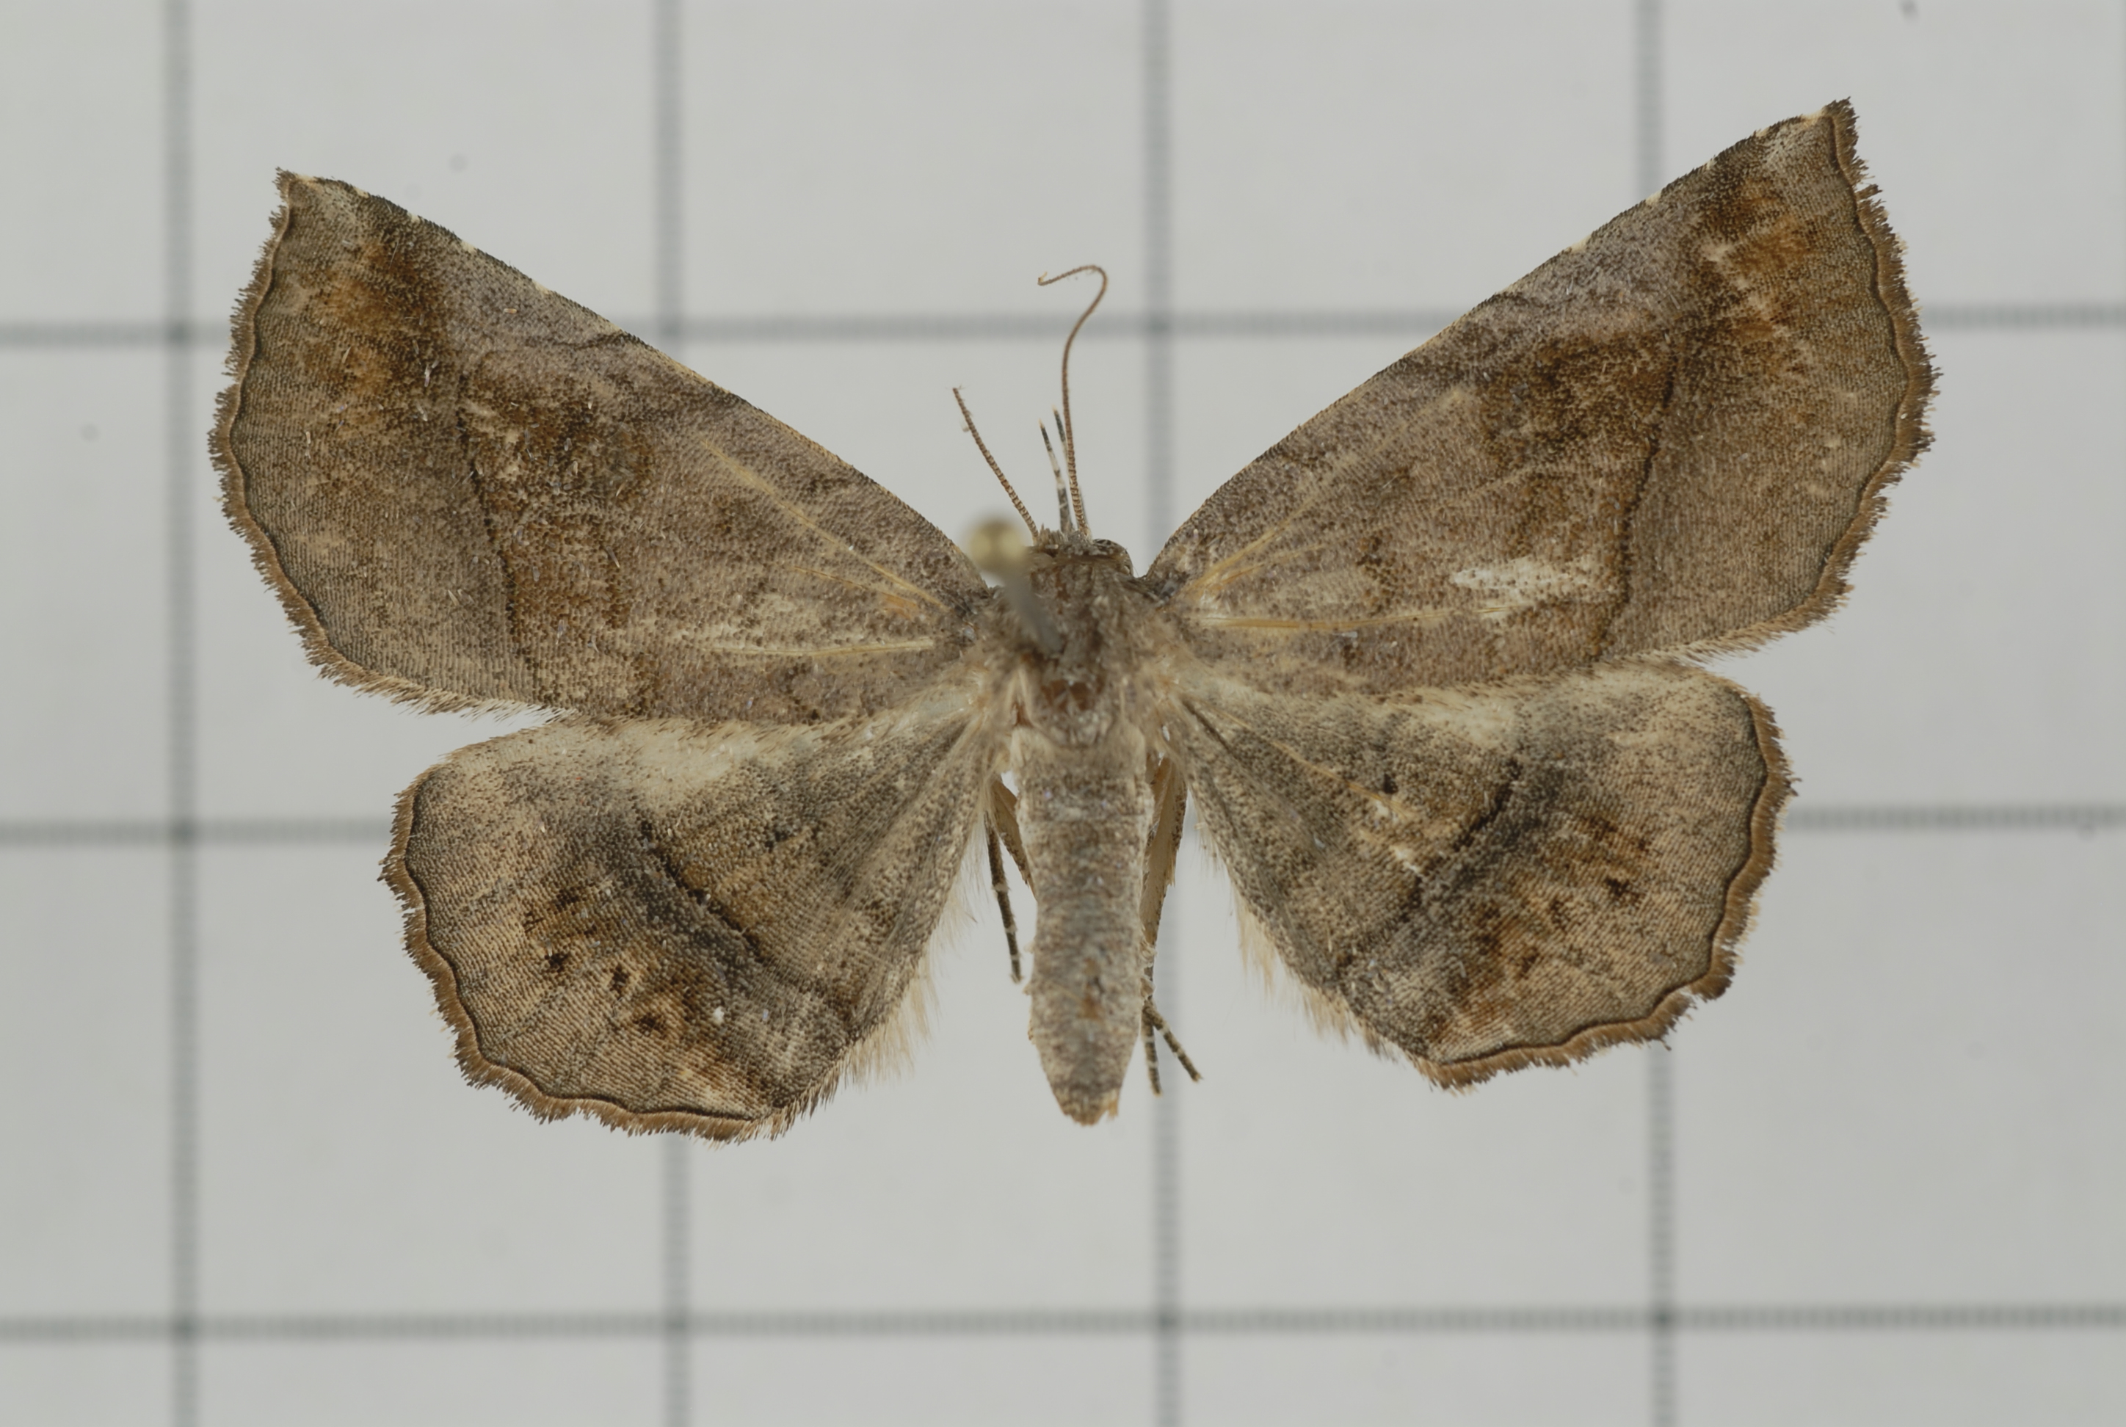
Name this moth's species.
Pangrapta plumbilineata
